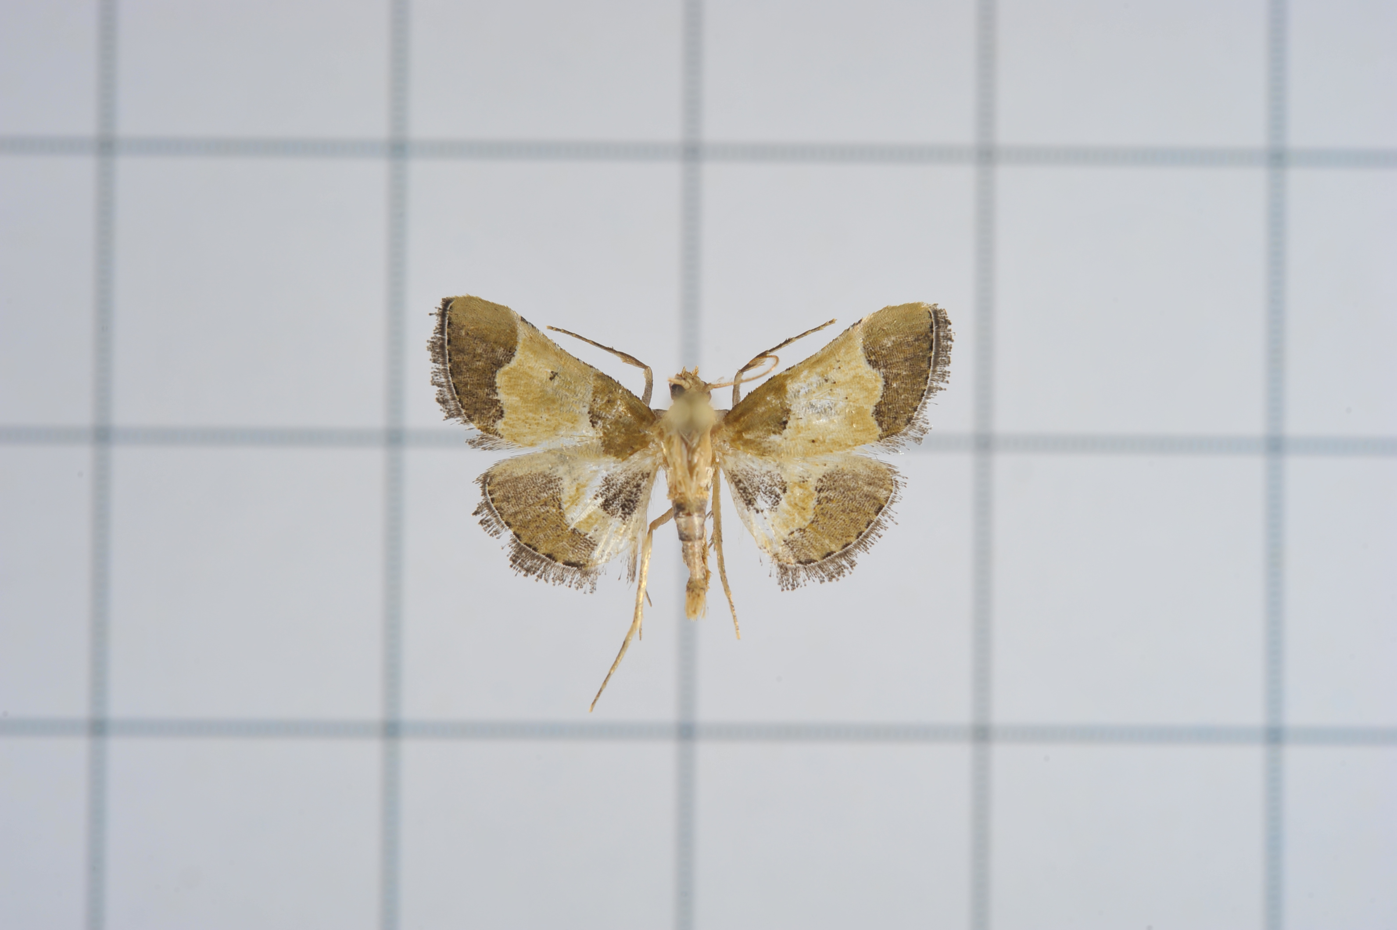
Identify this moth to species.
Pyralis centralis
